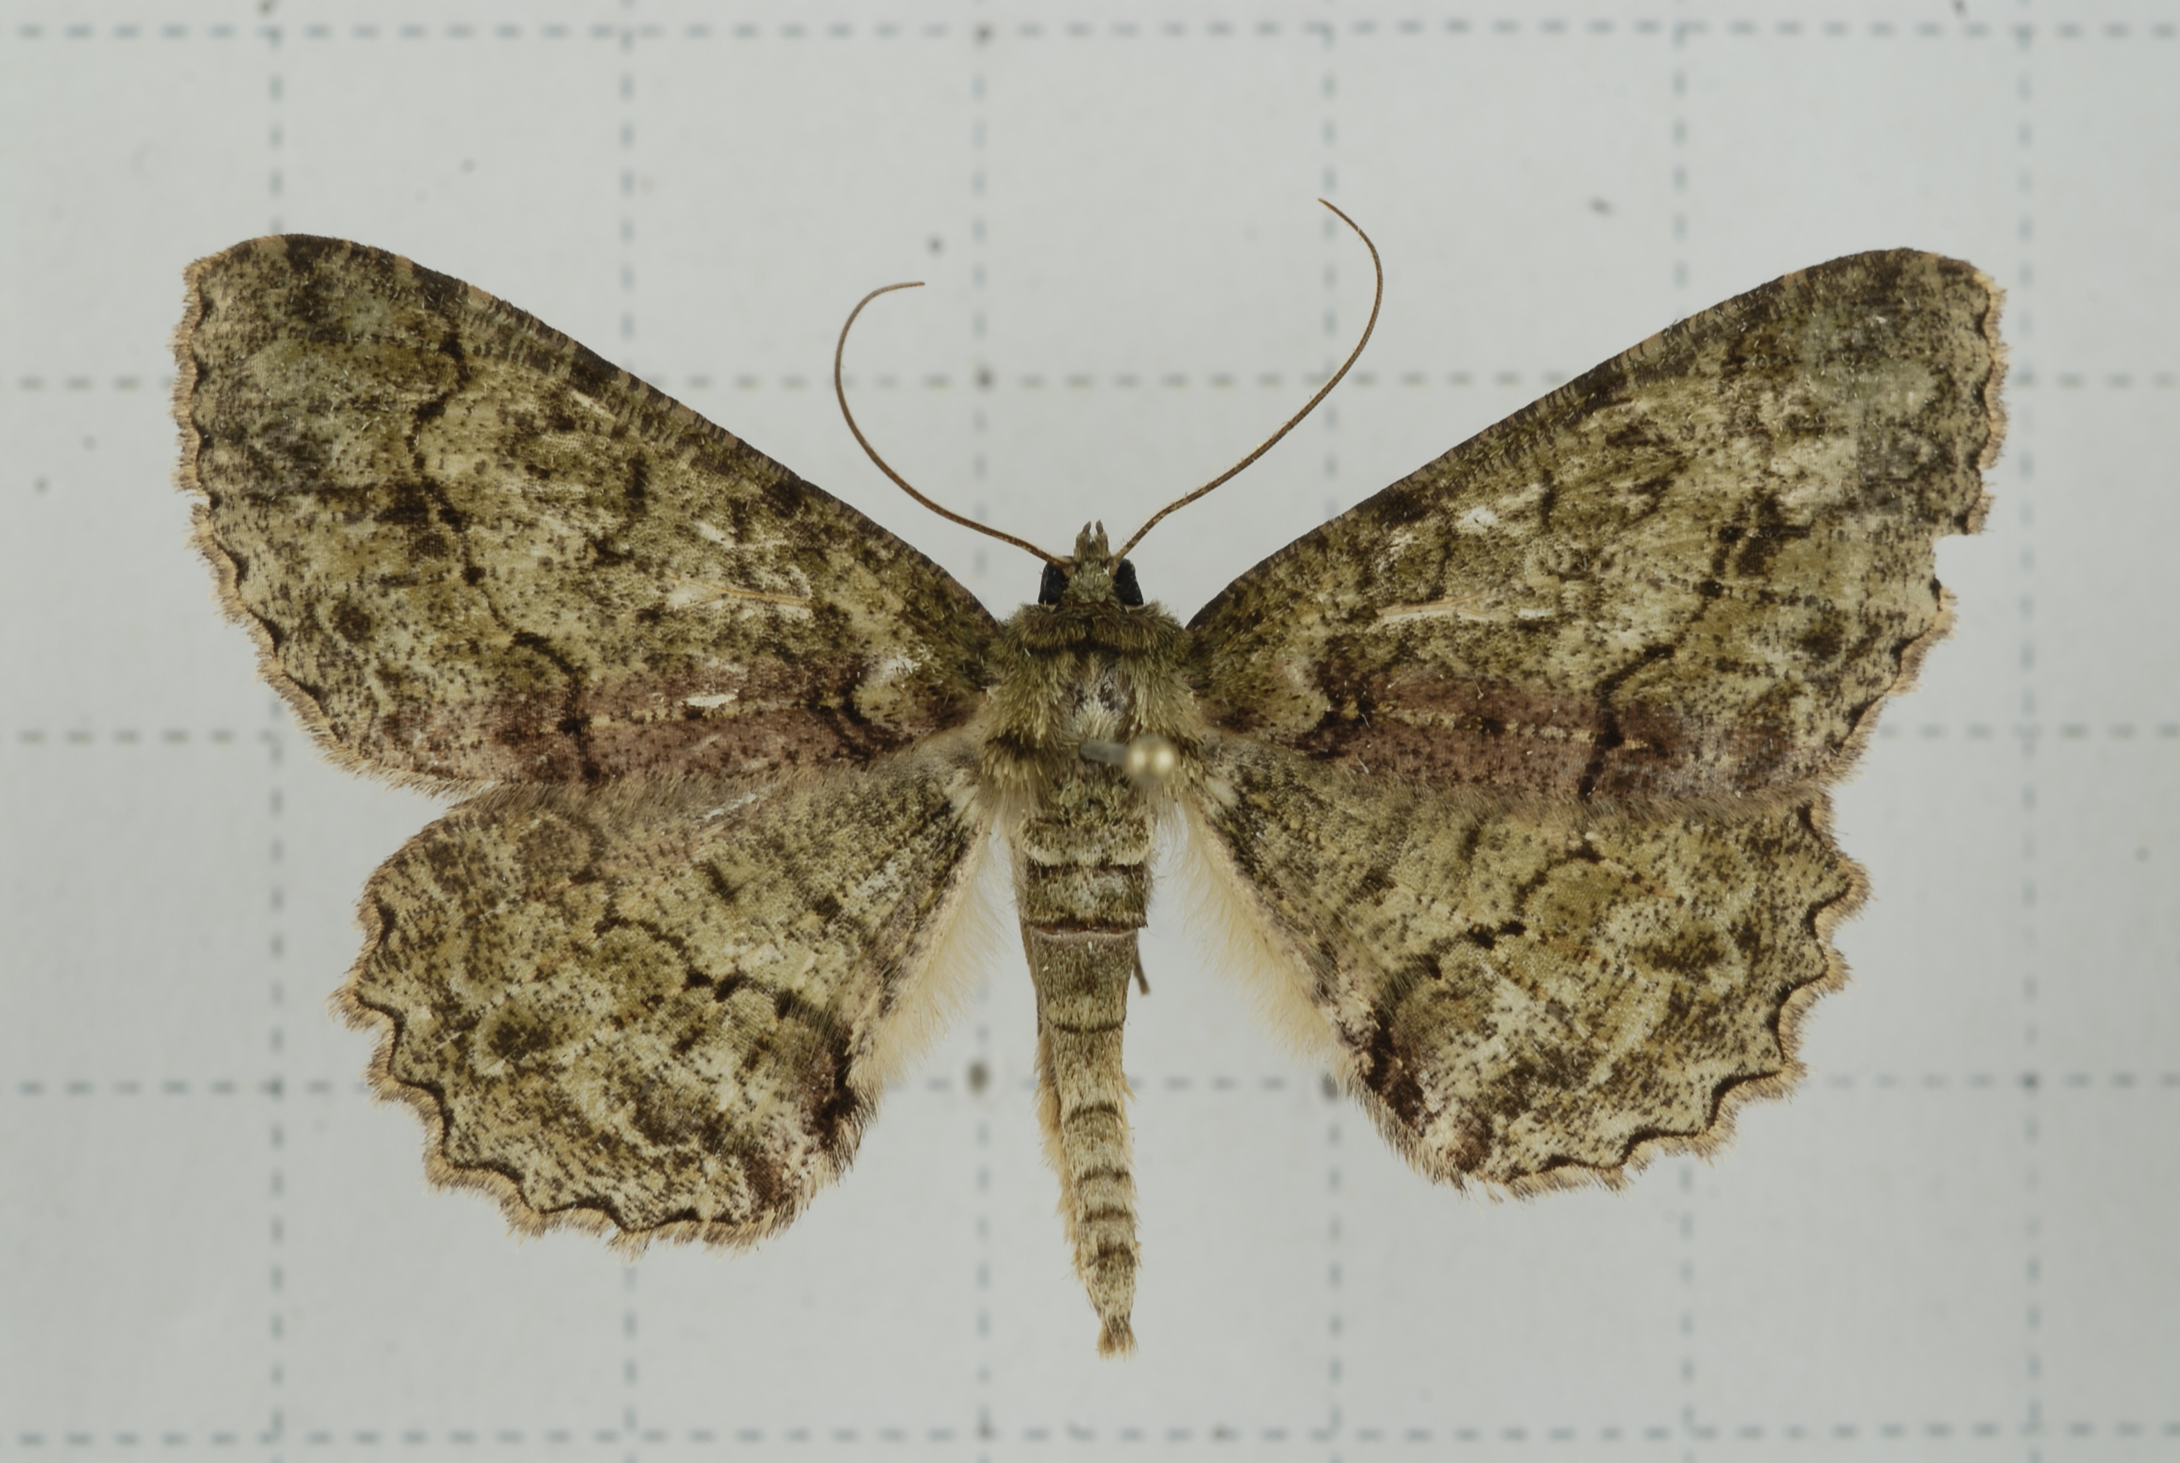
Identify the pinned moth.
Paradarisa chloauges chloauges
